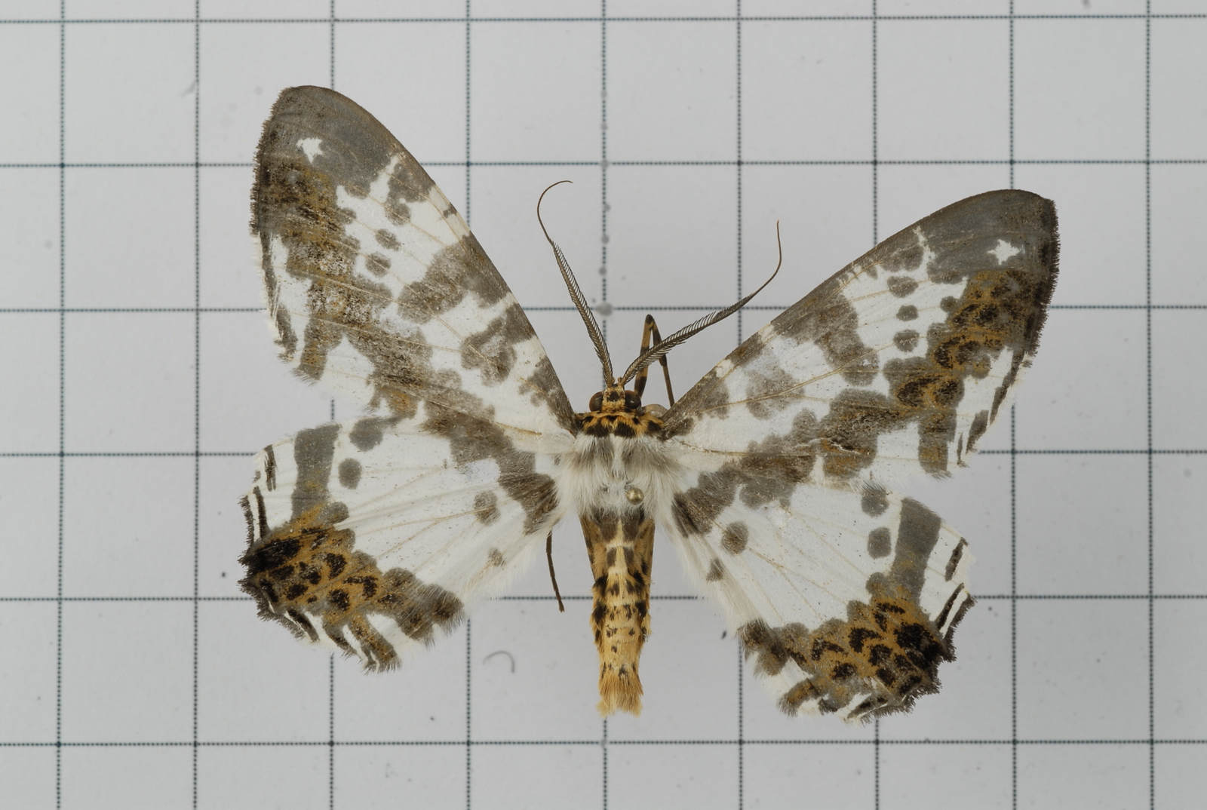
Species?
Chorodna moorei
